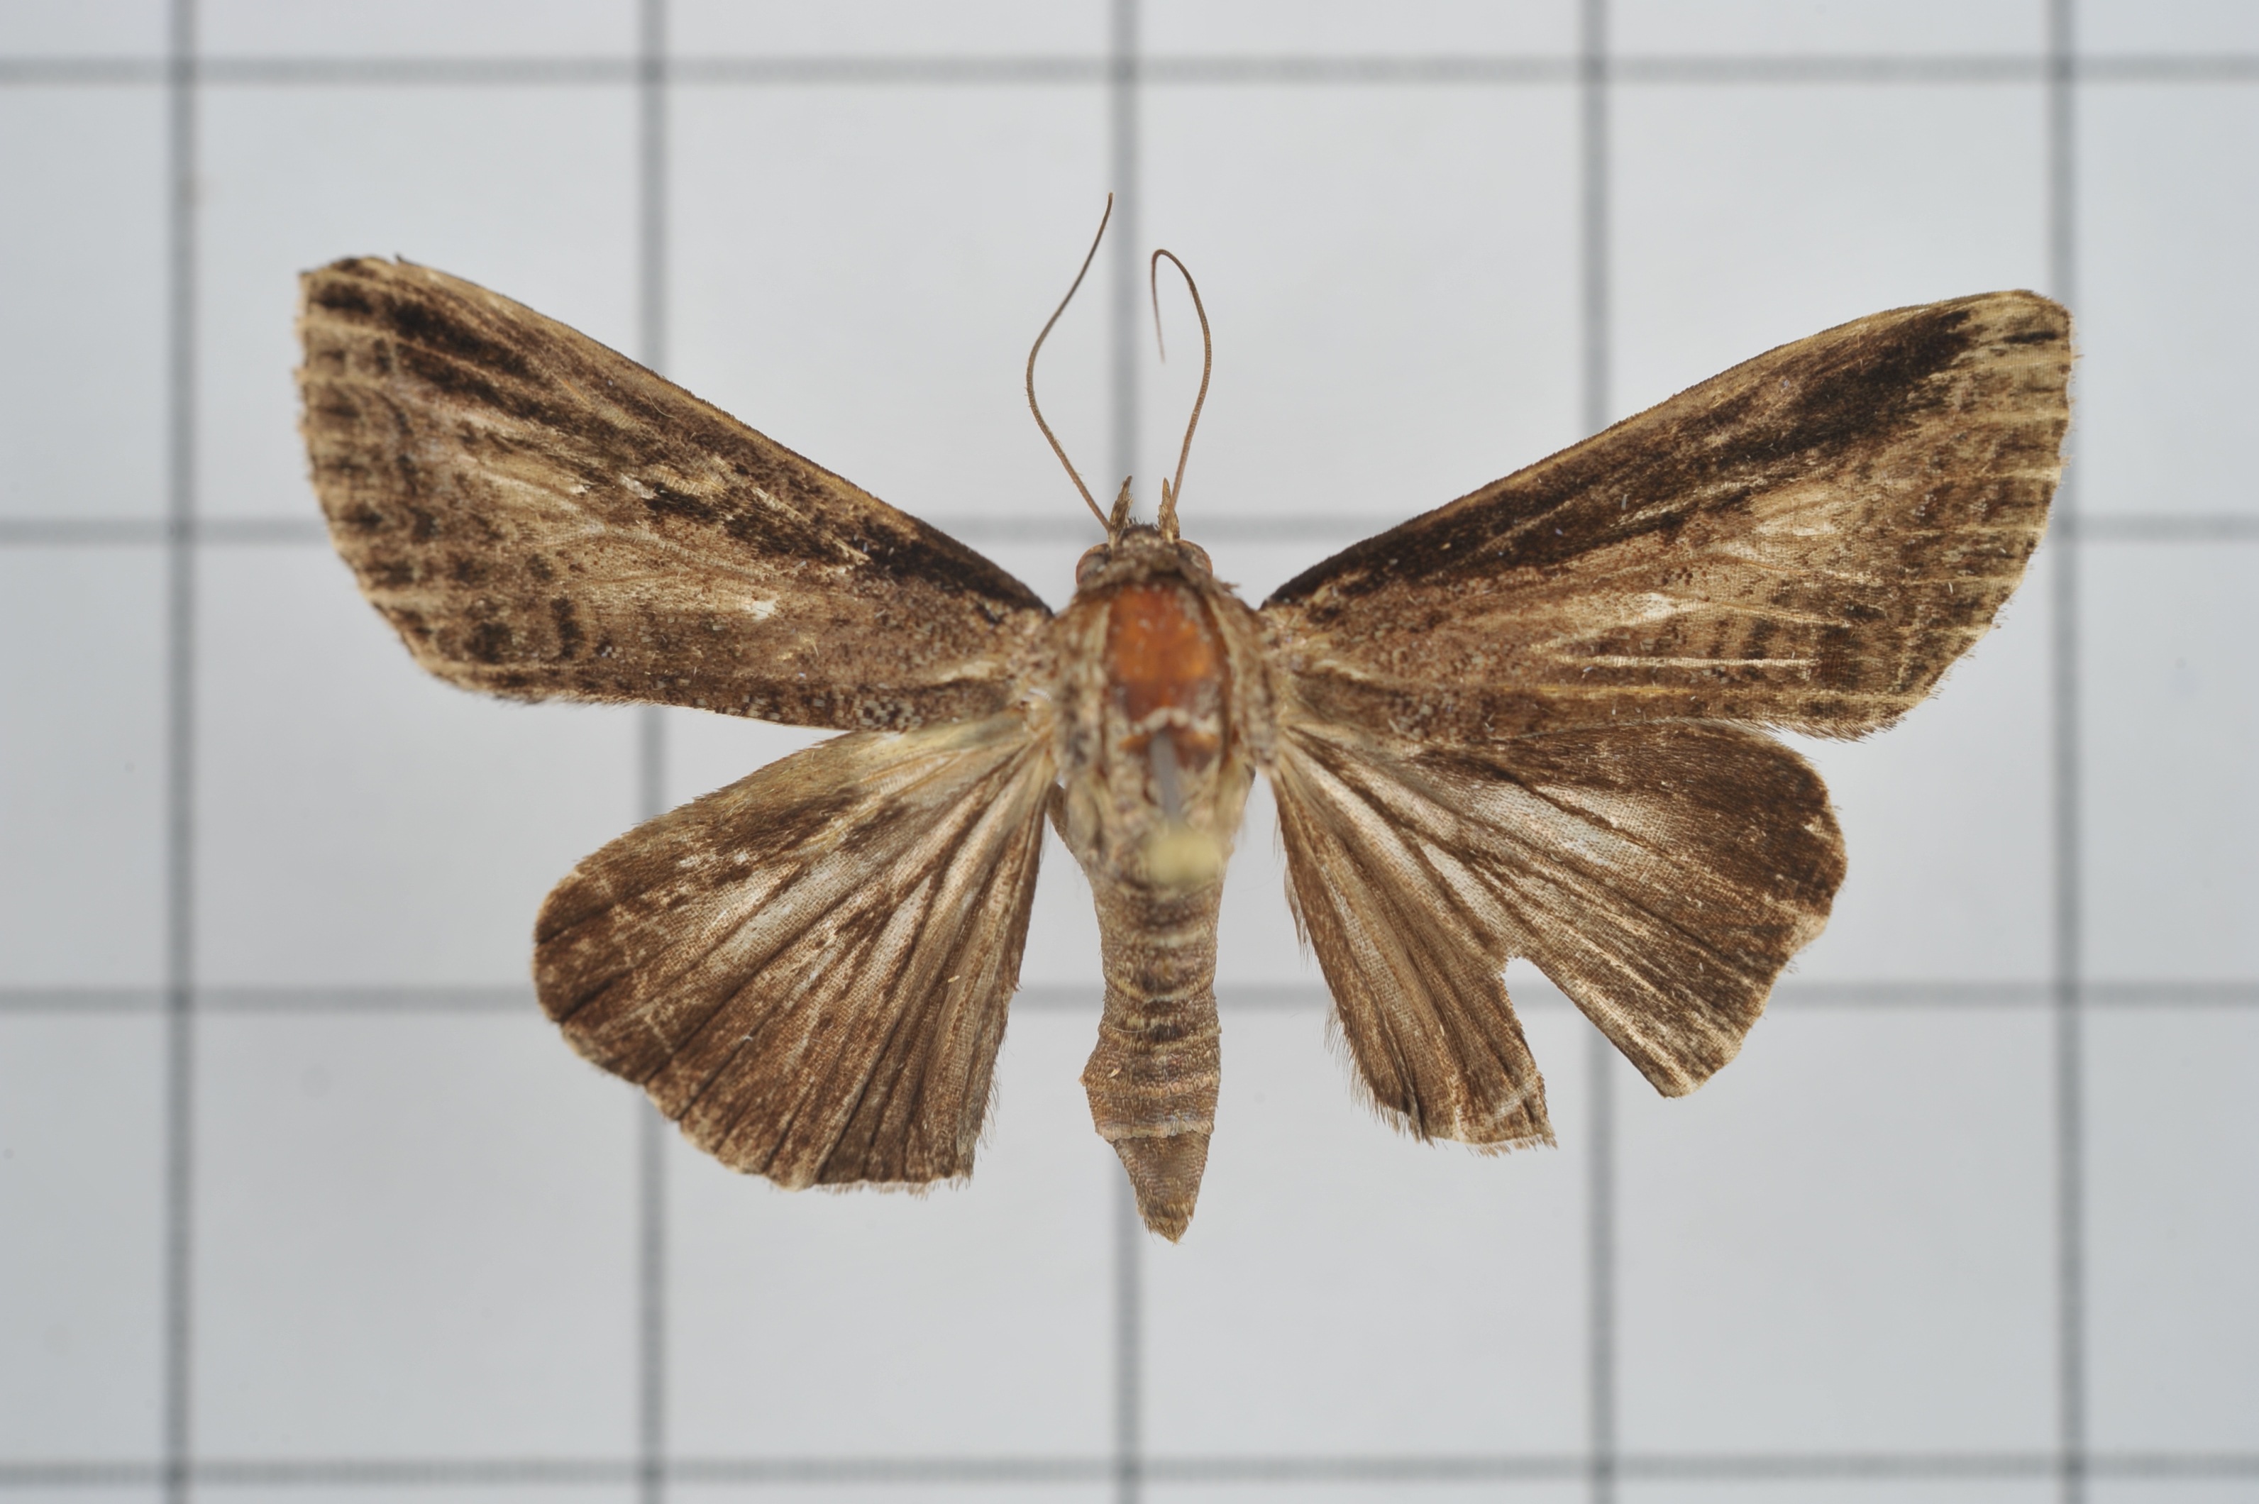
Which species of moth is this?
Lophoptera squammigera
